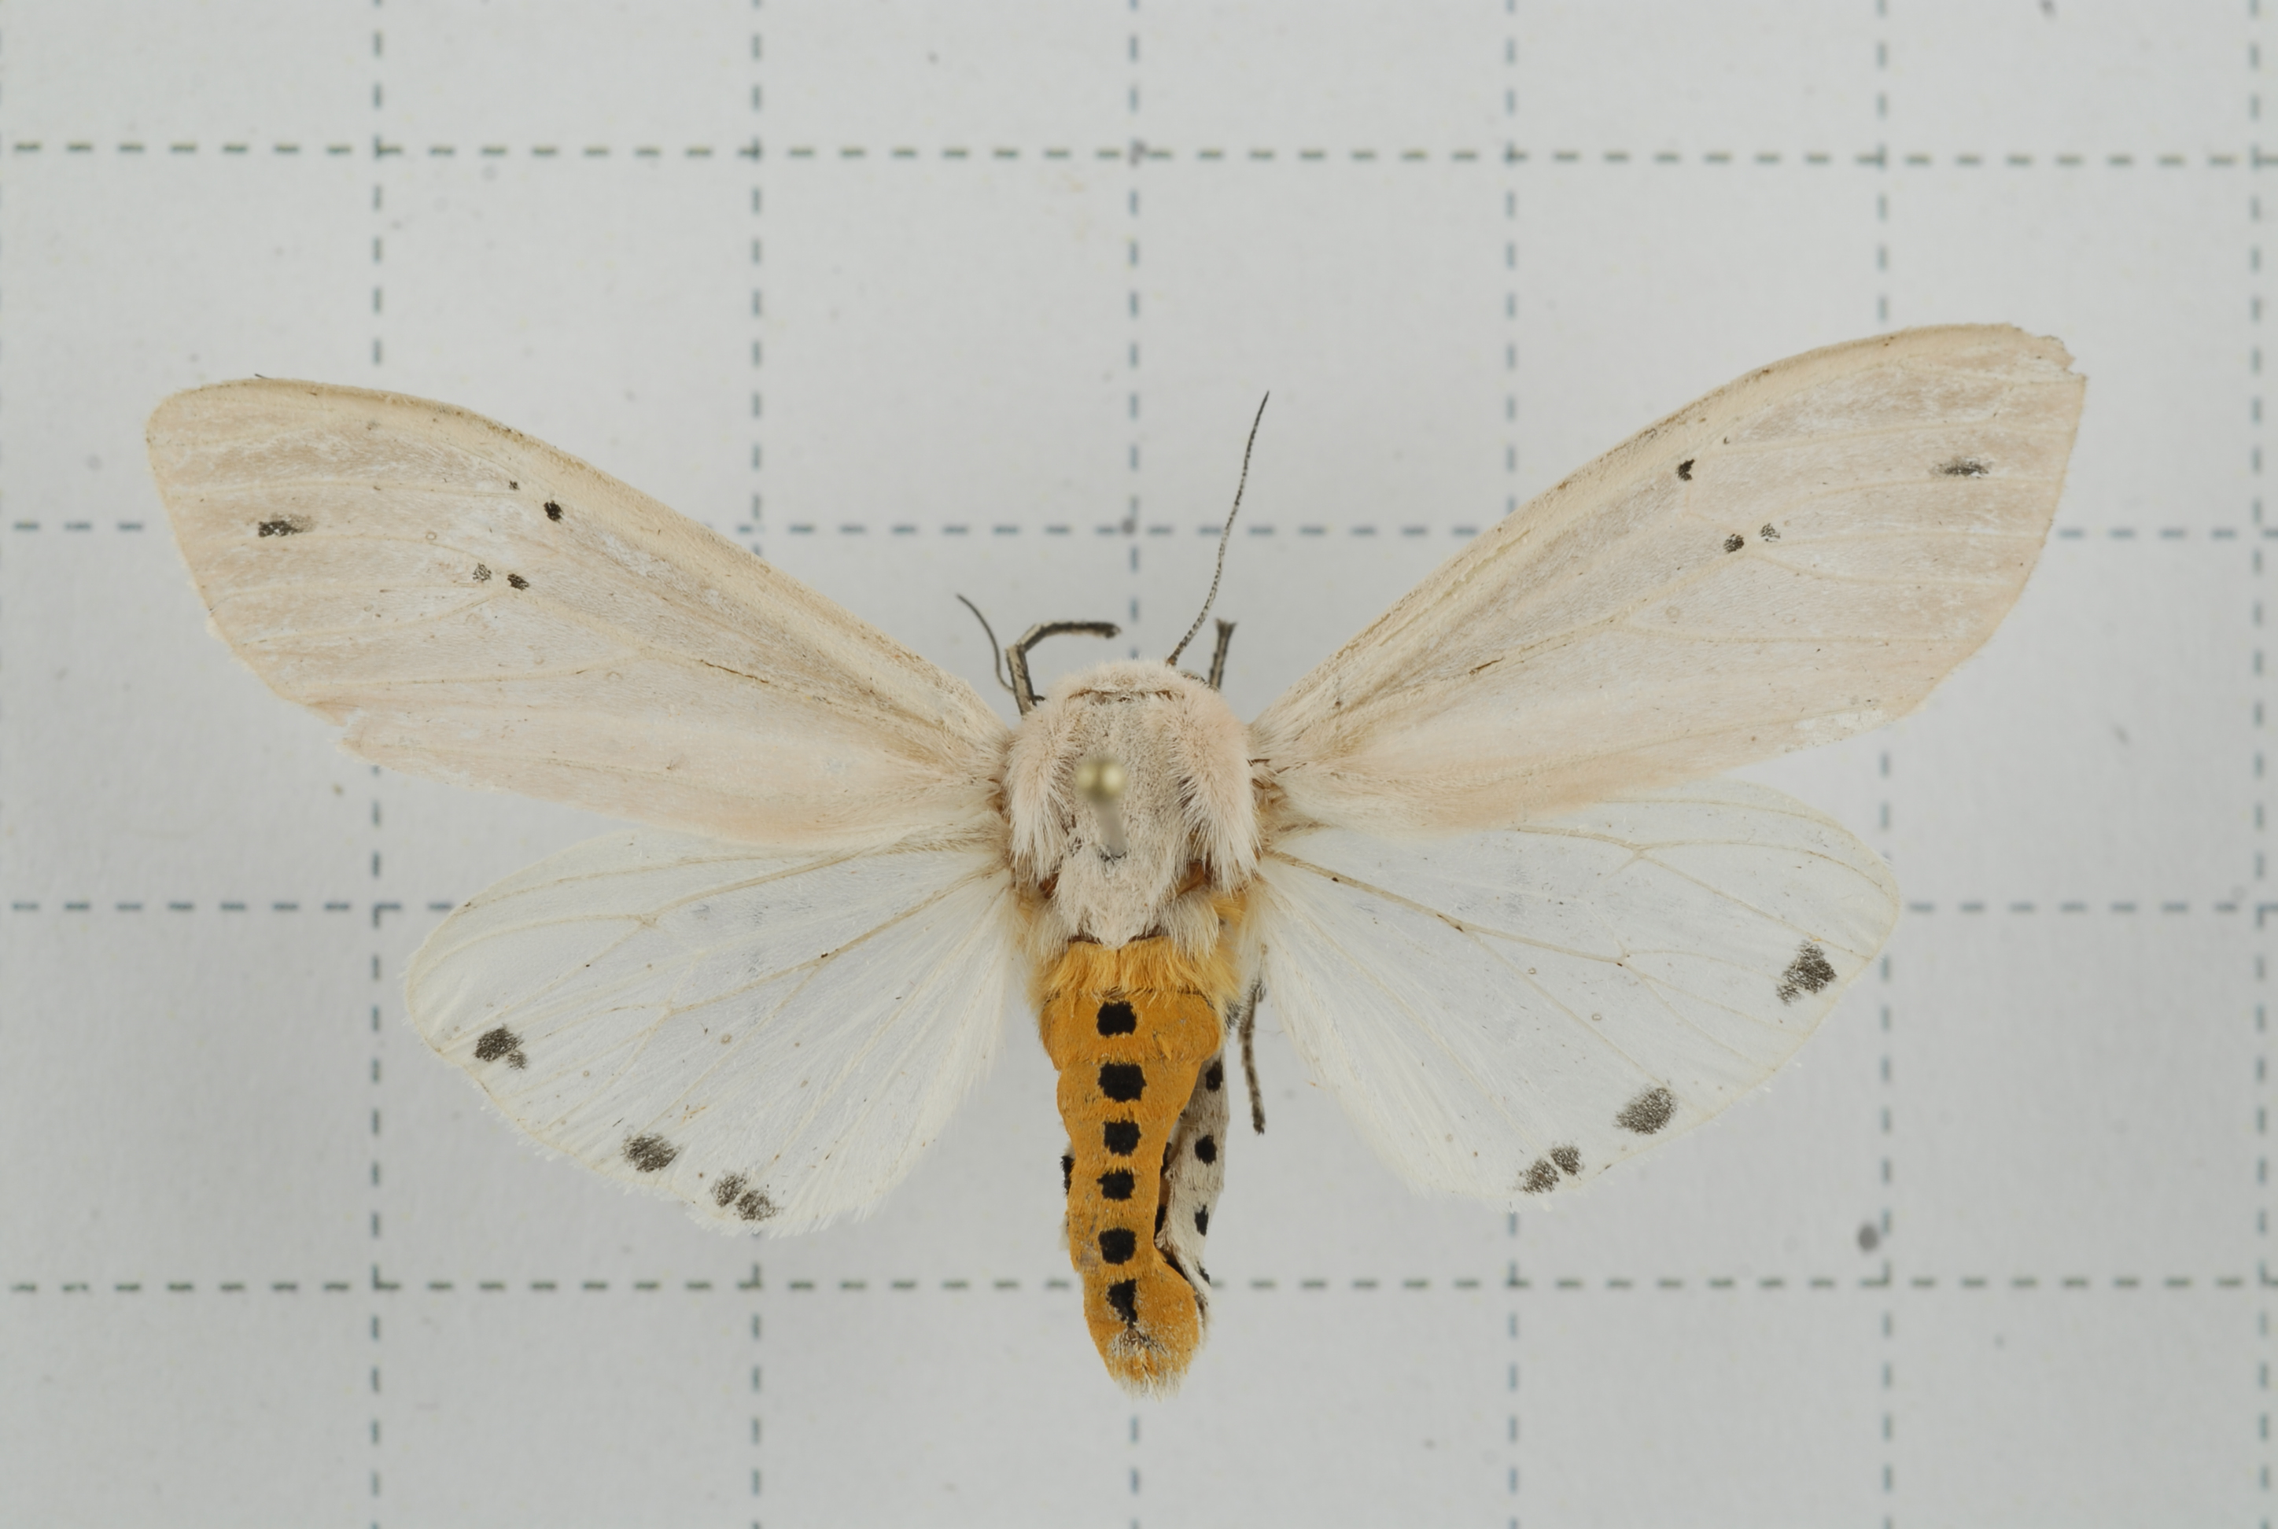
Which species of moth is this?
Creatonotos transiens koni
